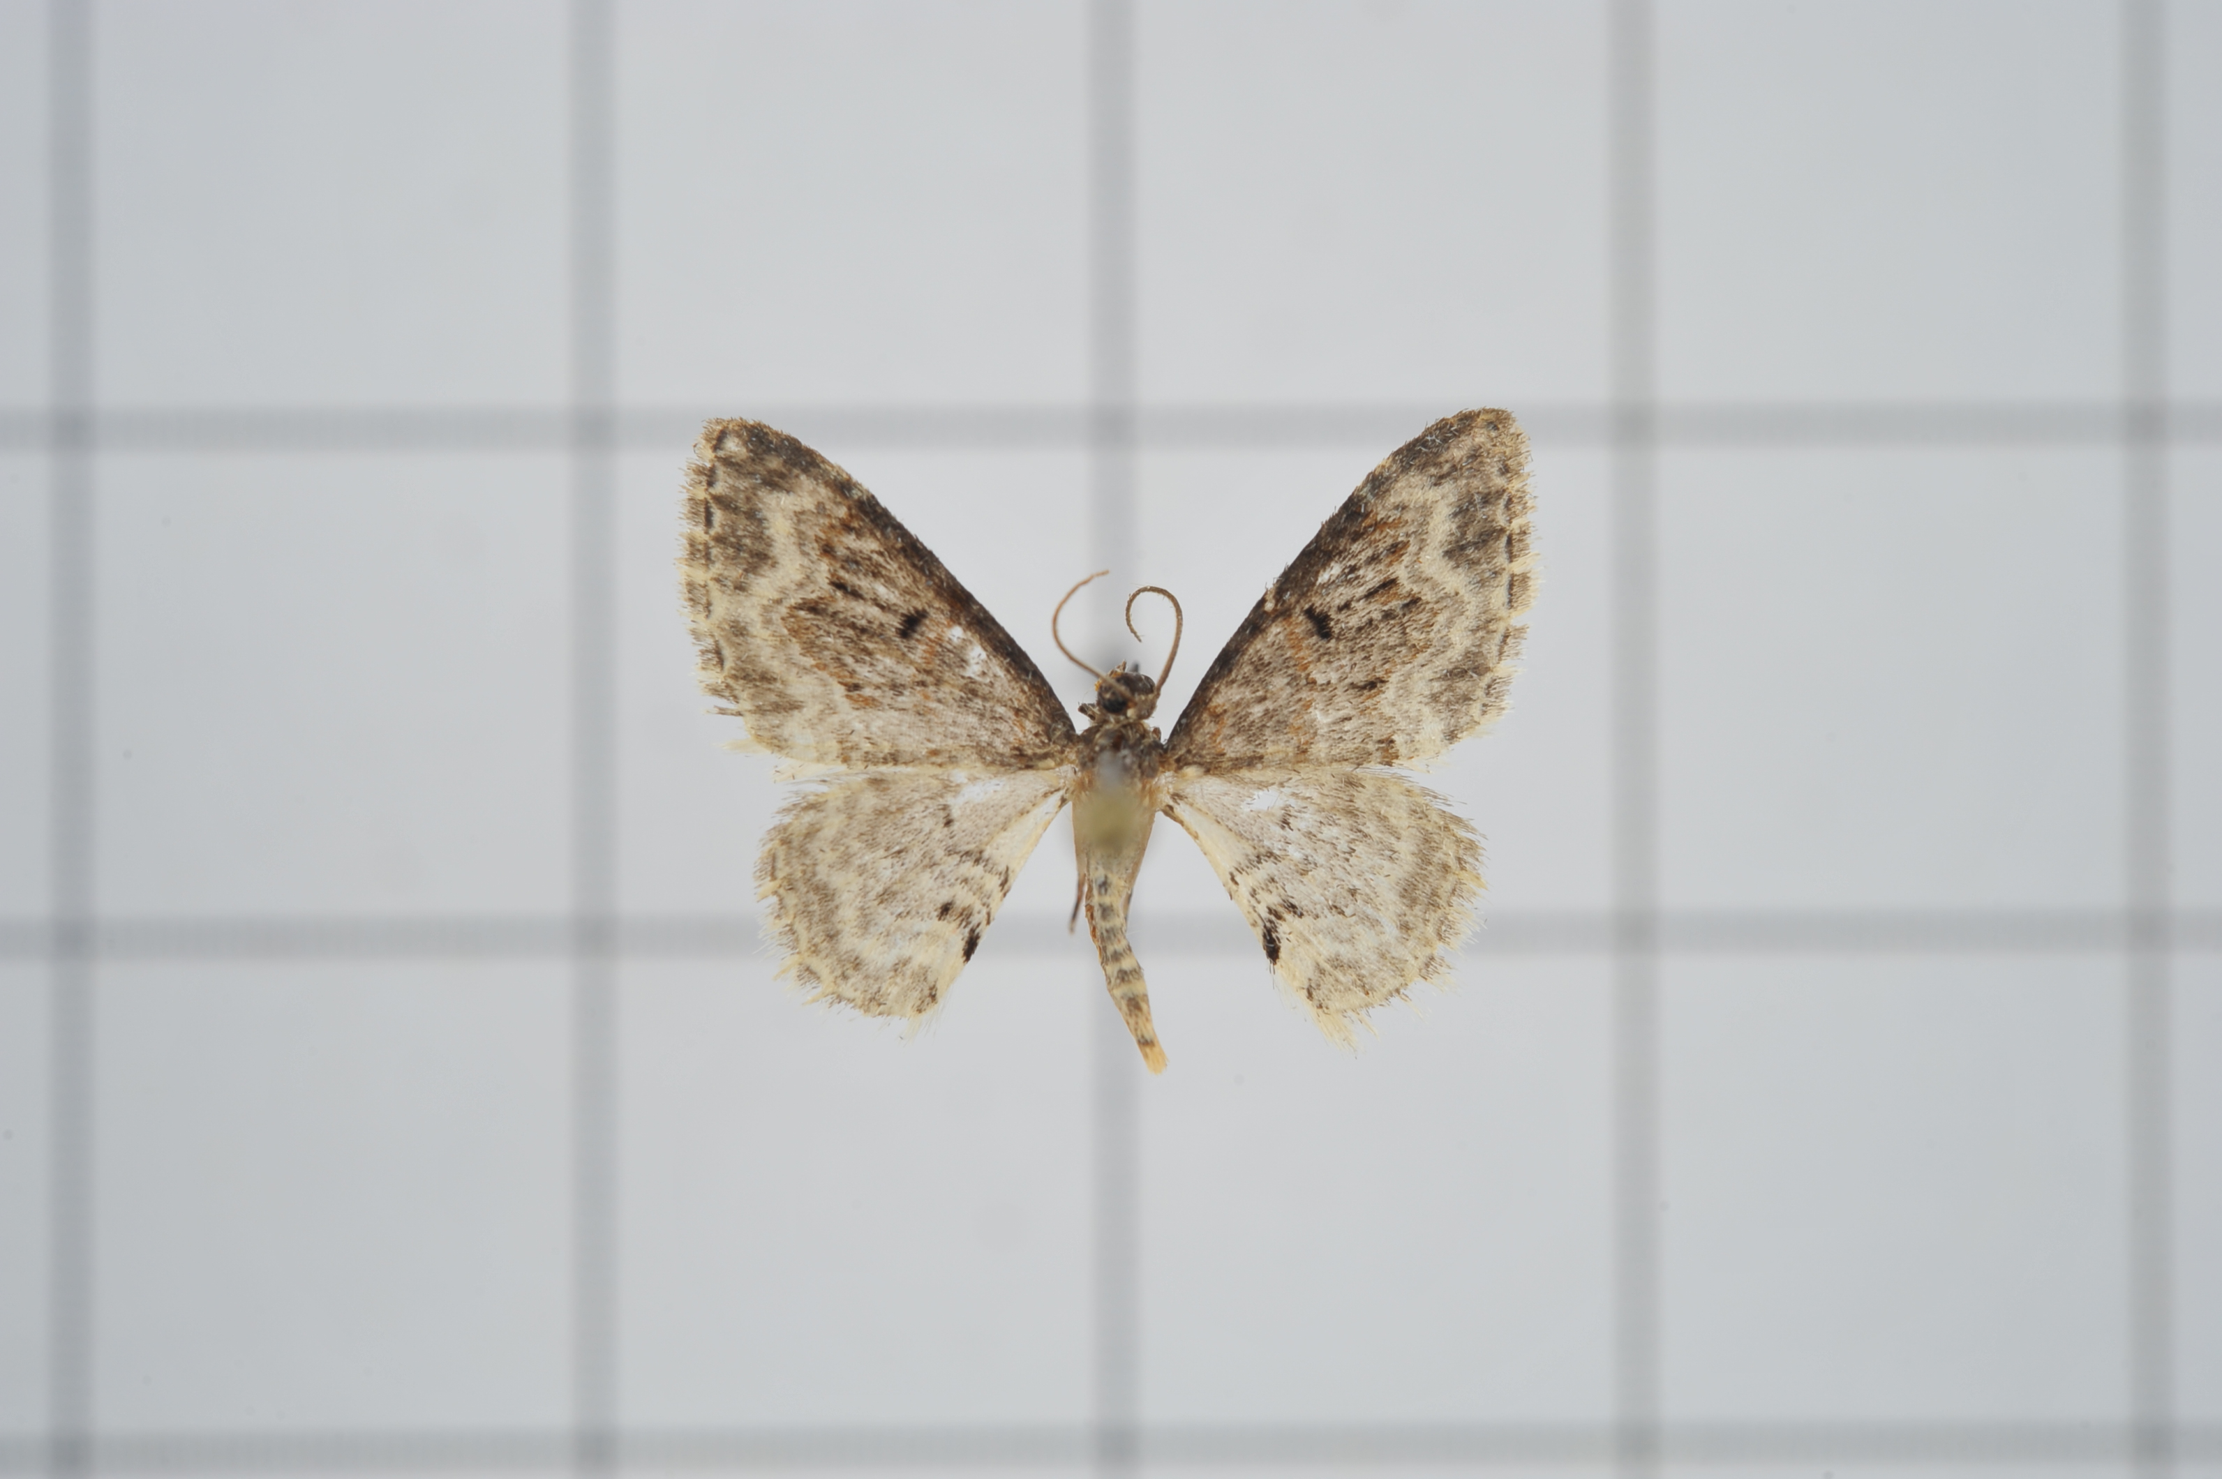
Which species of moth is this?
Hydrelia enisaria
